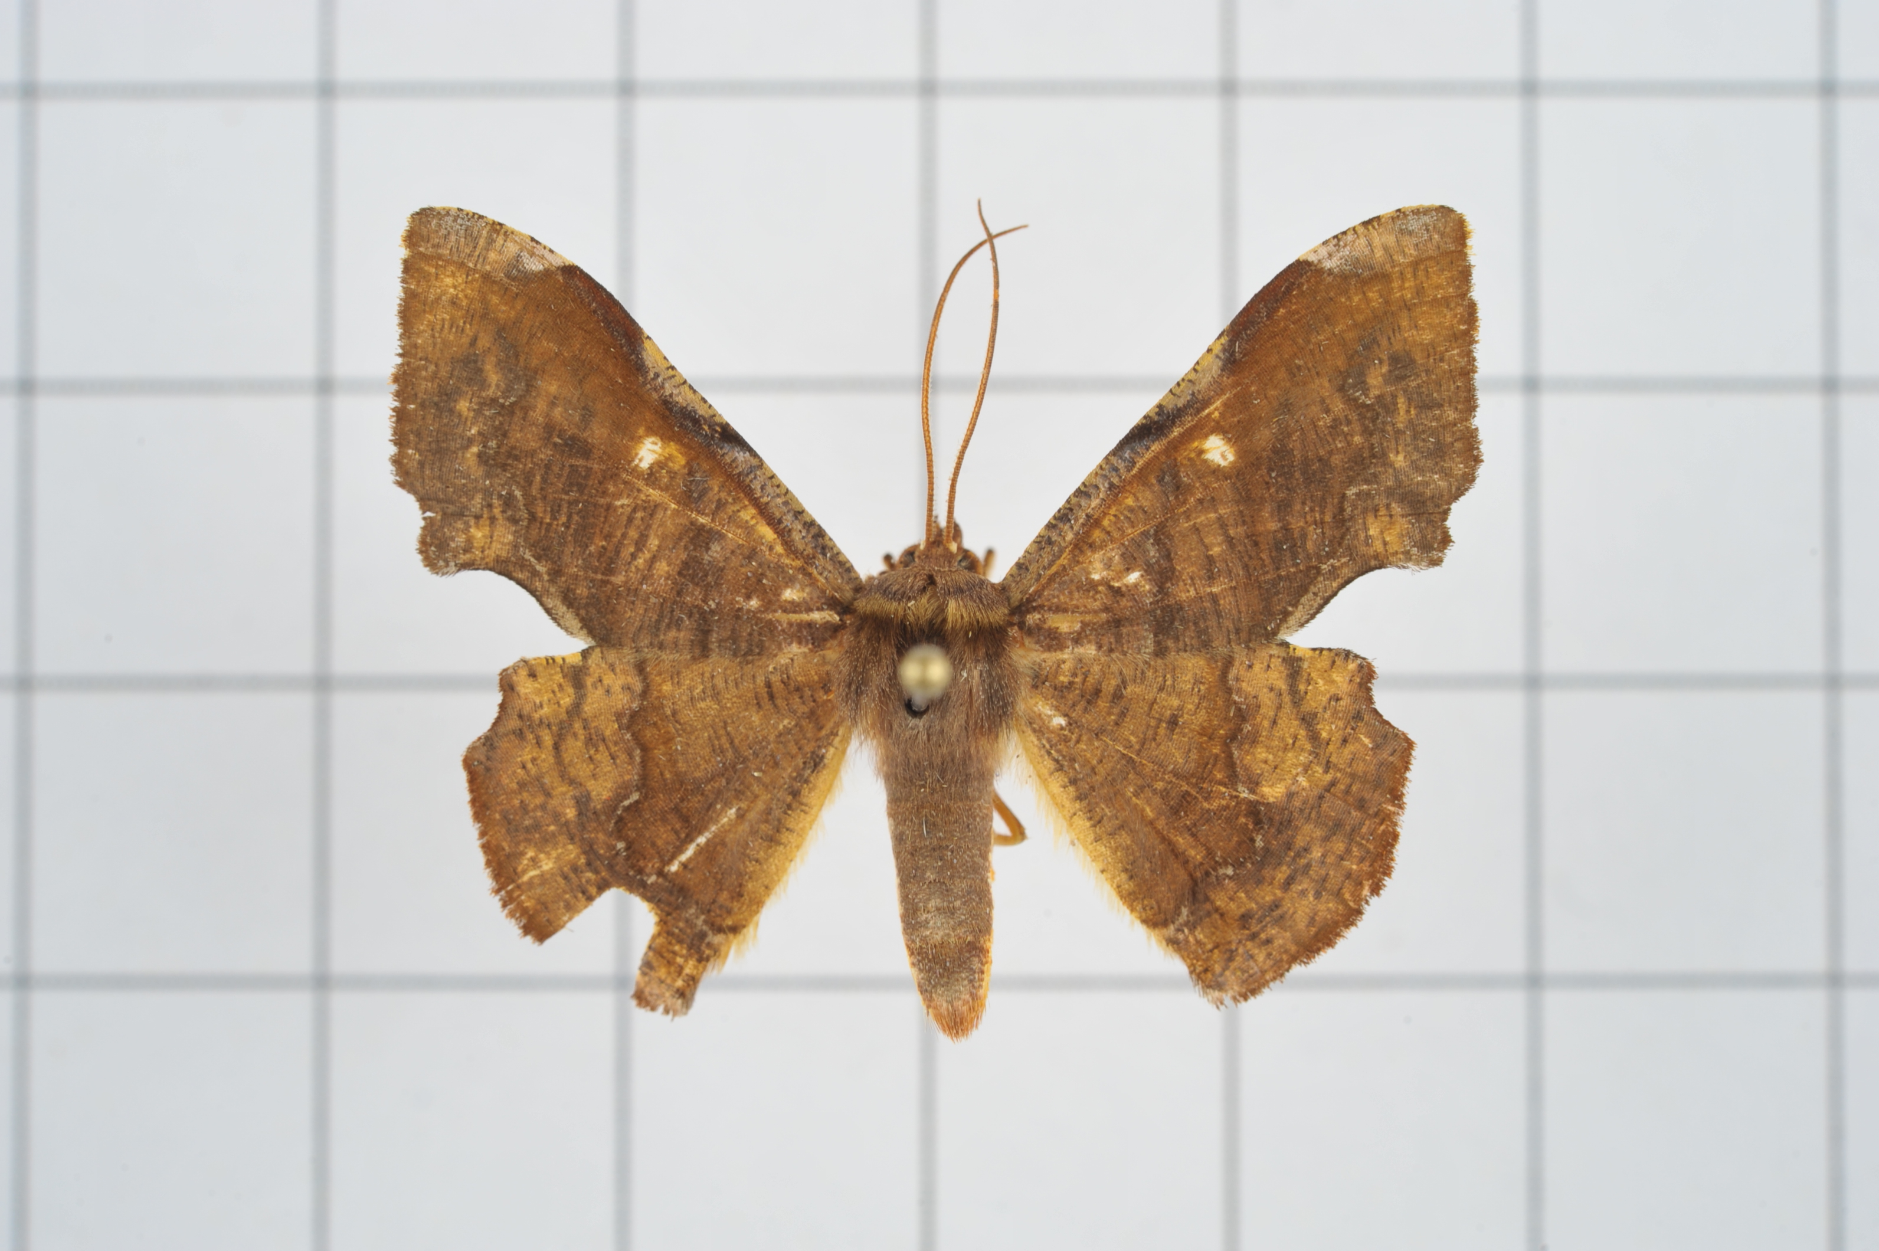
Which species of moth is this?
Fascellina chromataria
